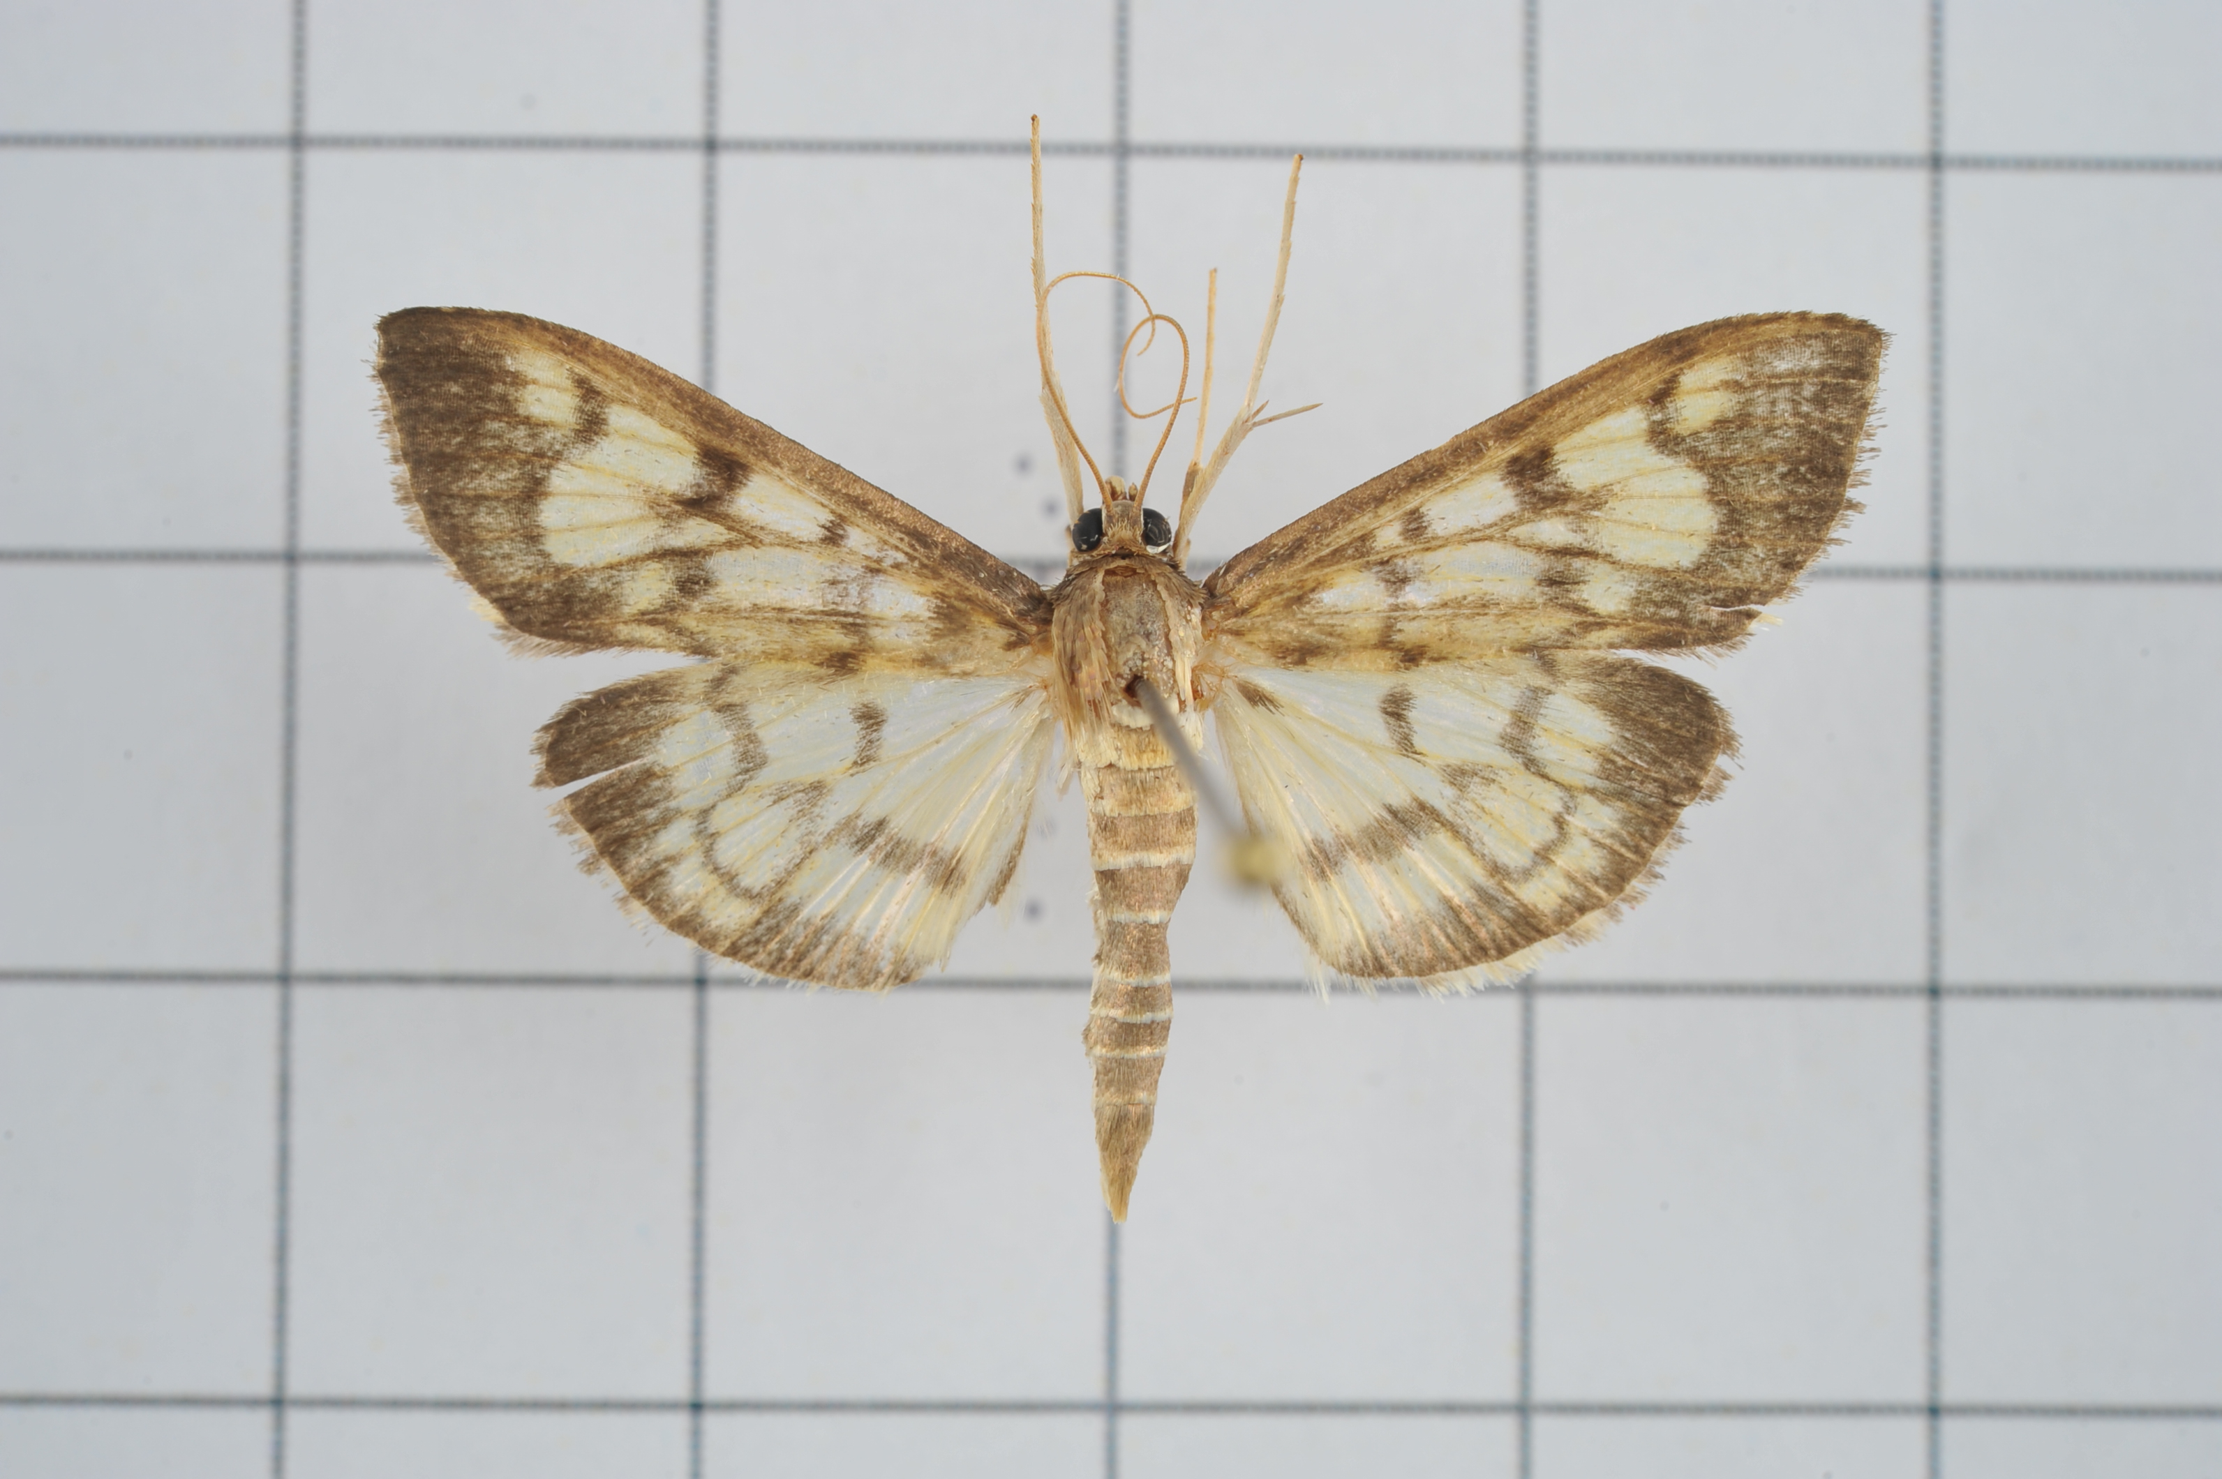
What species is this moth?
Syllepte taiwanalis
